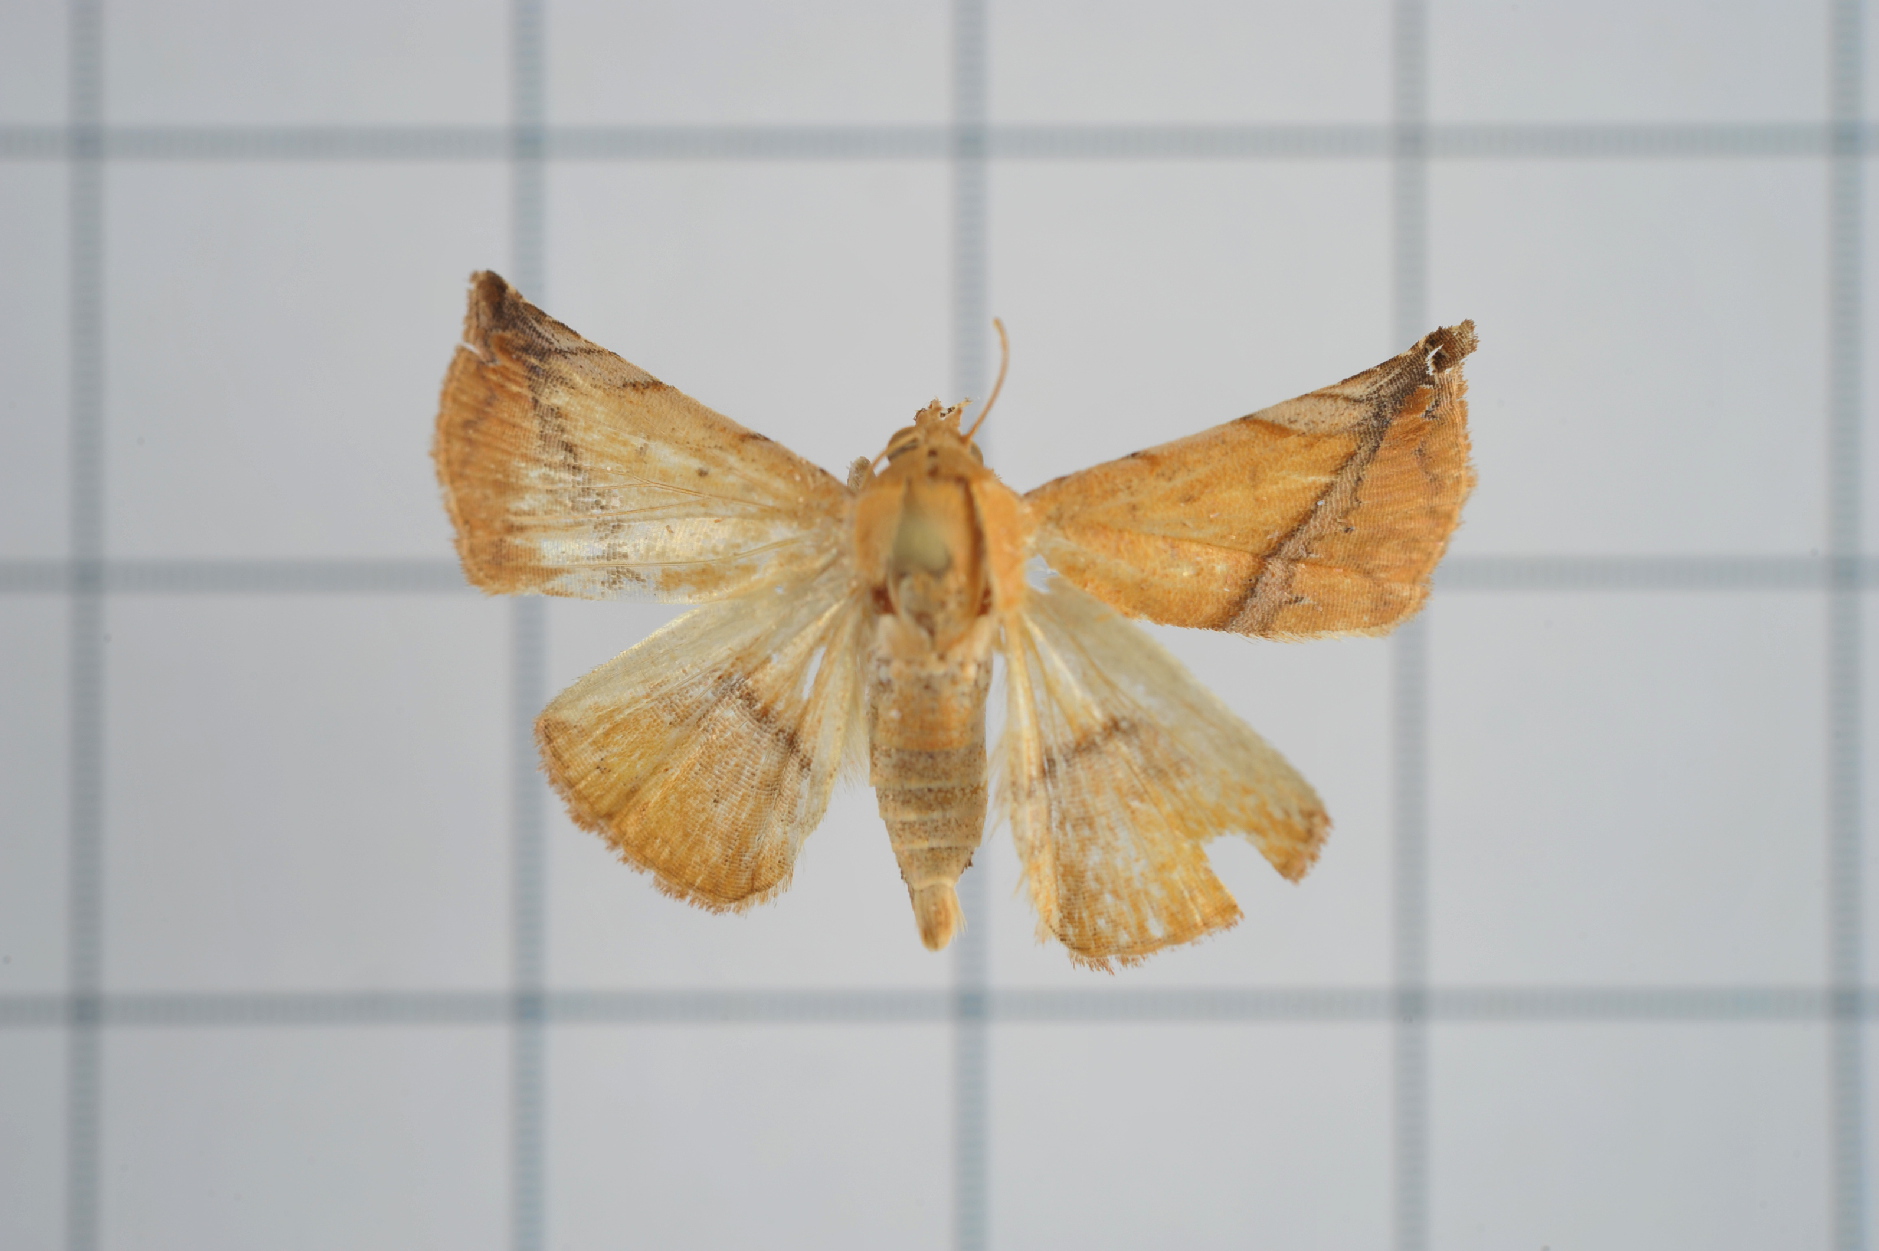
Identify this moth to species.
Eublemma quadrapex
